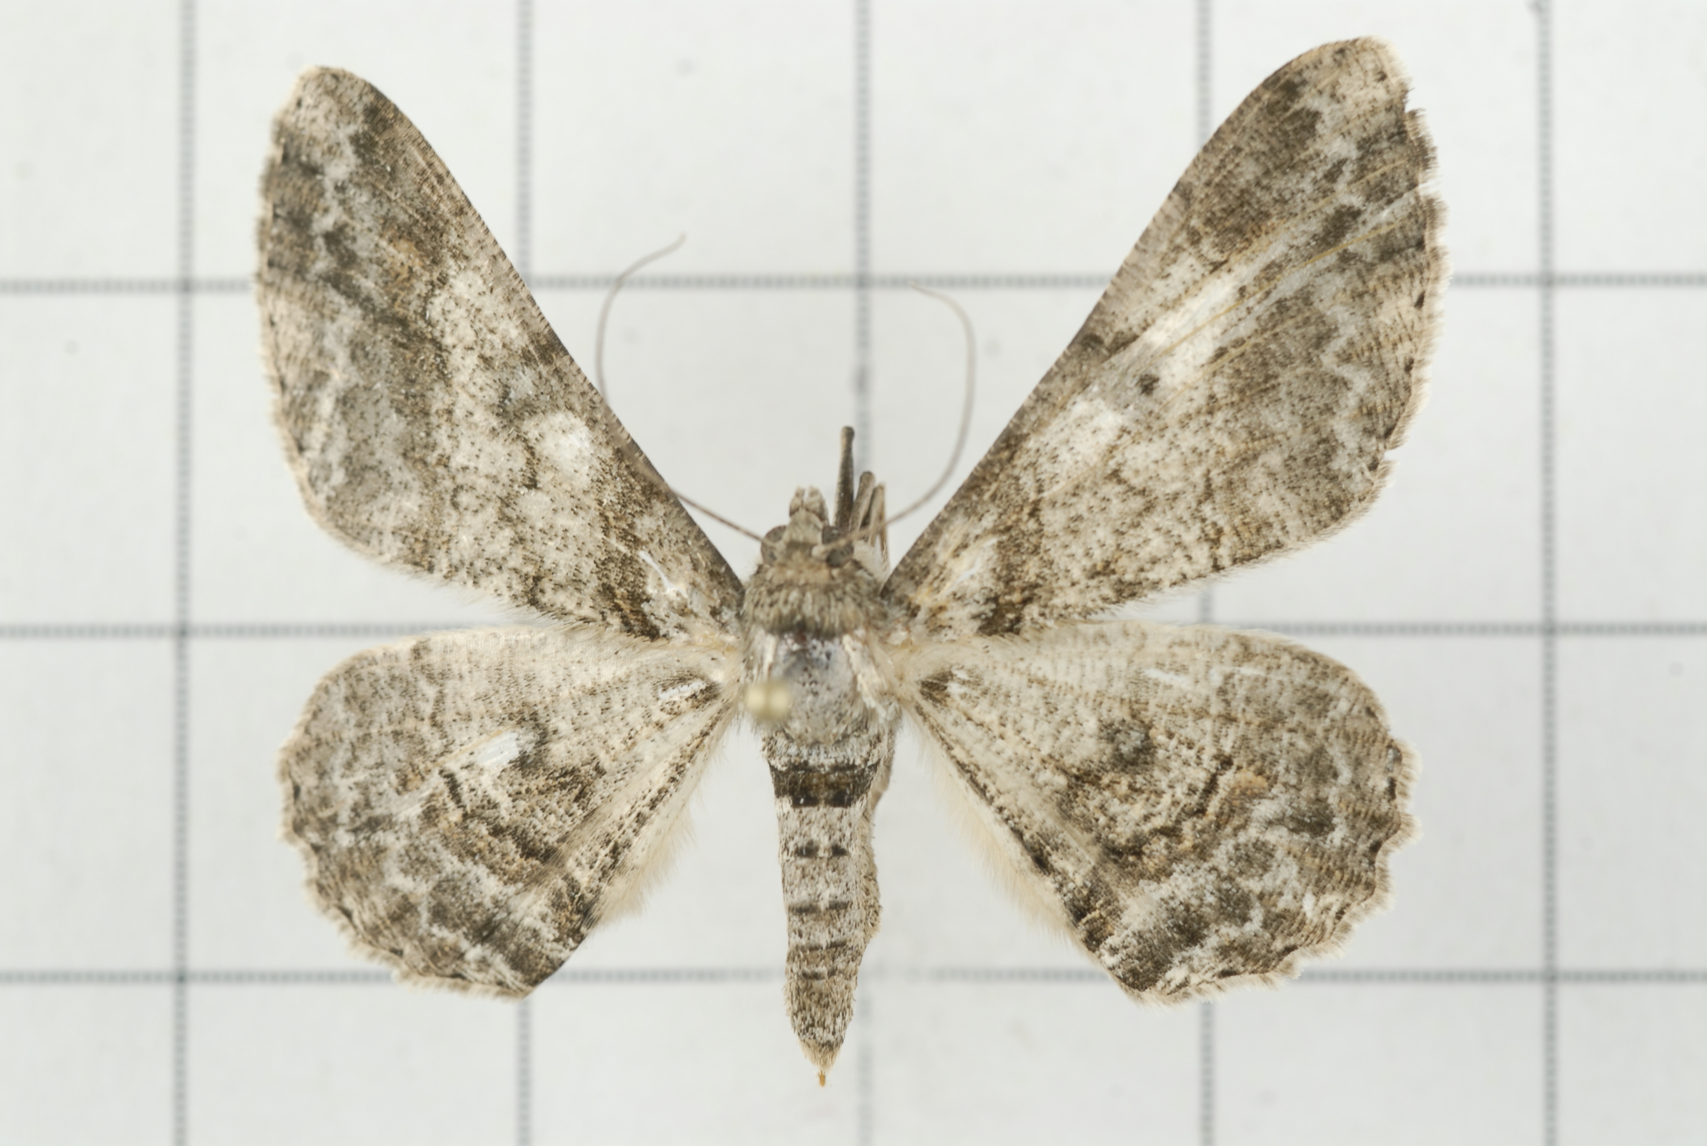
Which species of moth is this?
Cleora alienaria
